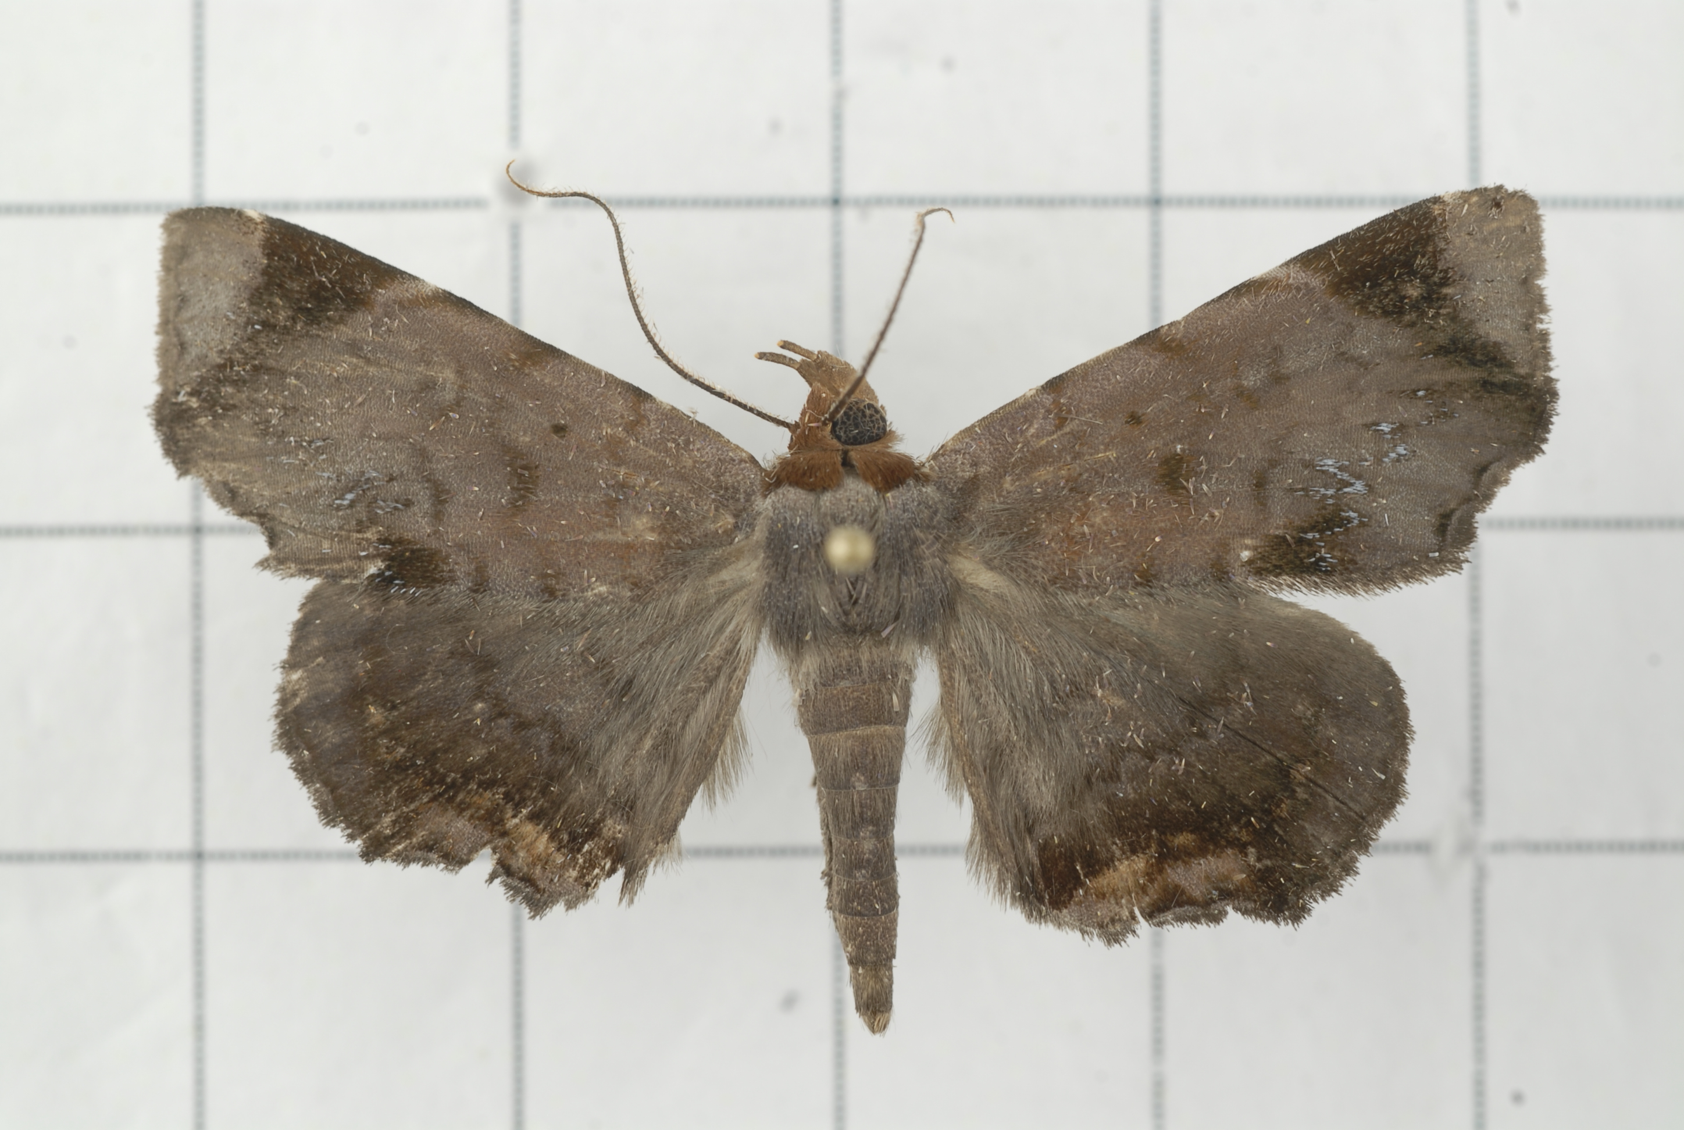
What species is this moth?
Mecodina albodentata
